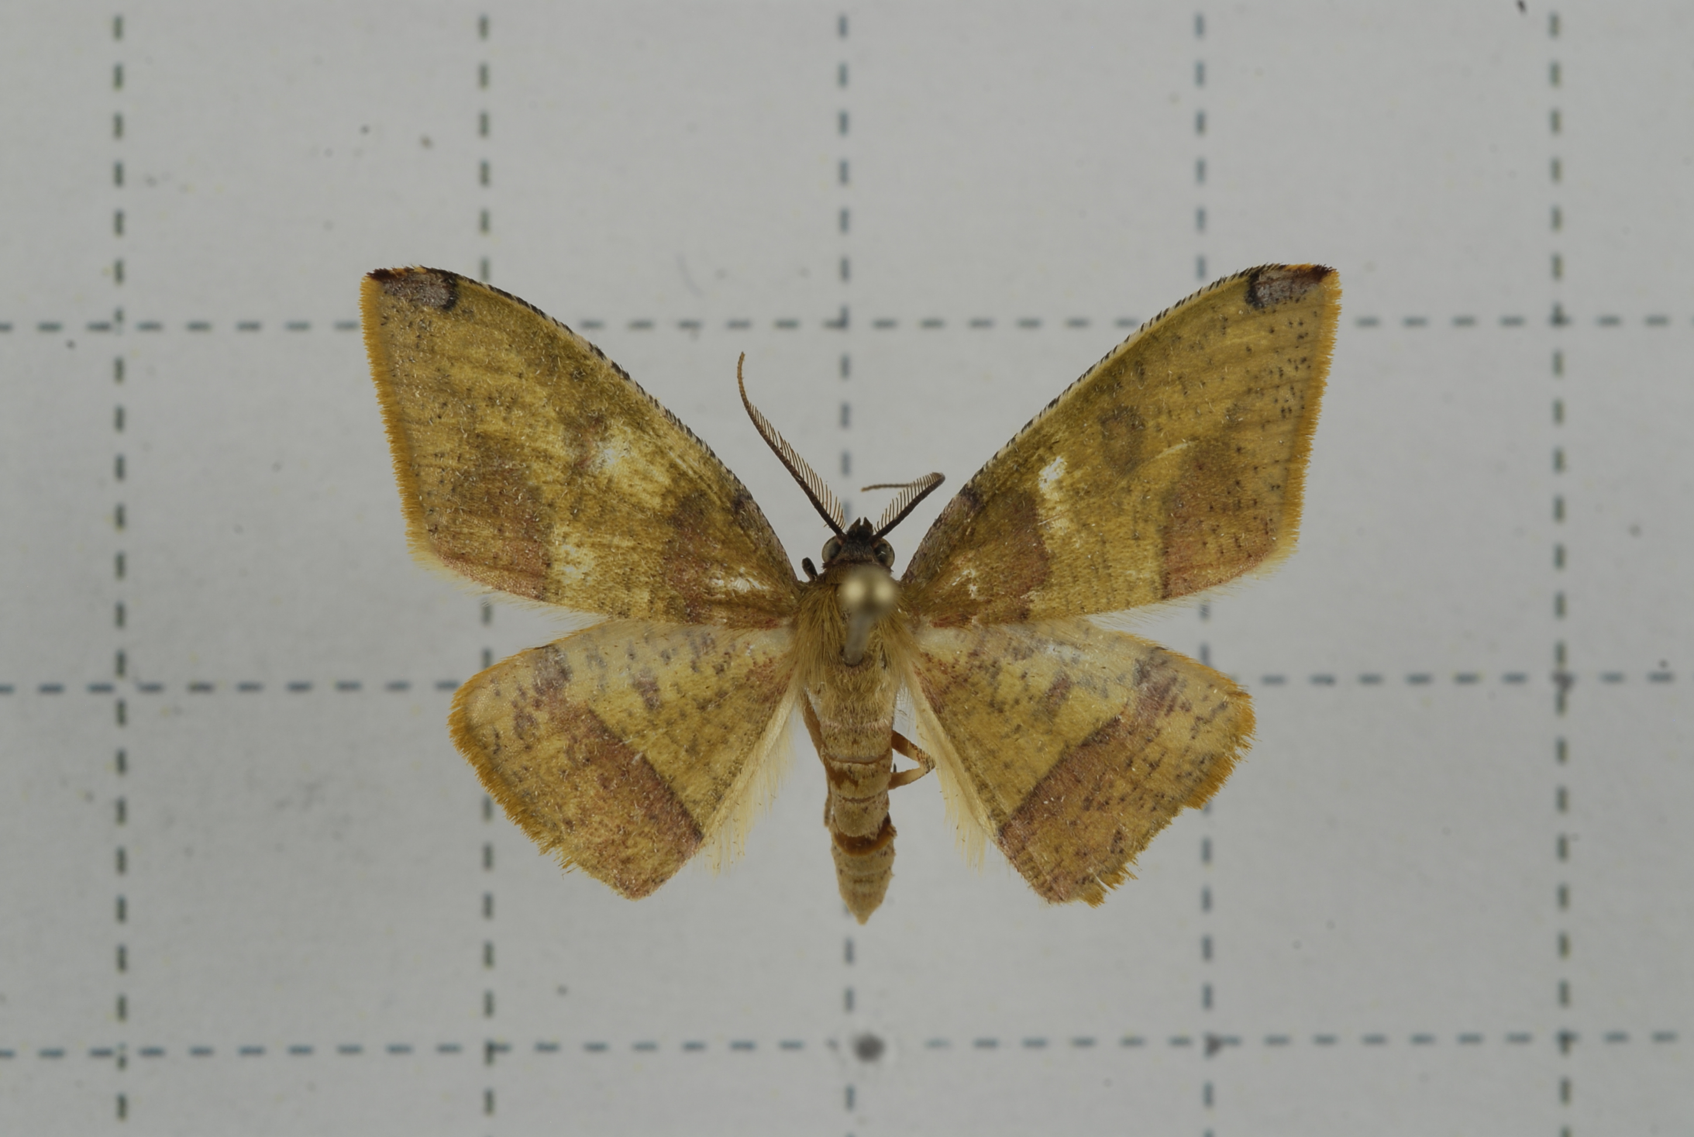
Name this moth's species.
Heterolocha coccinea
